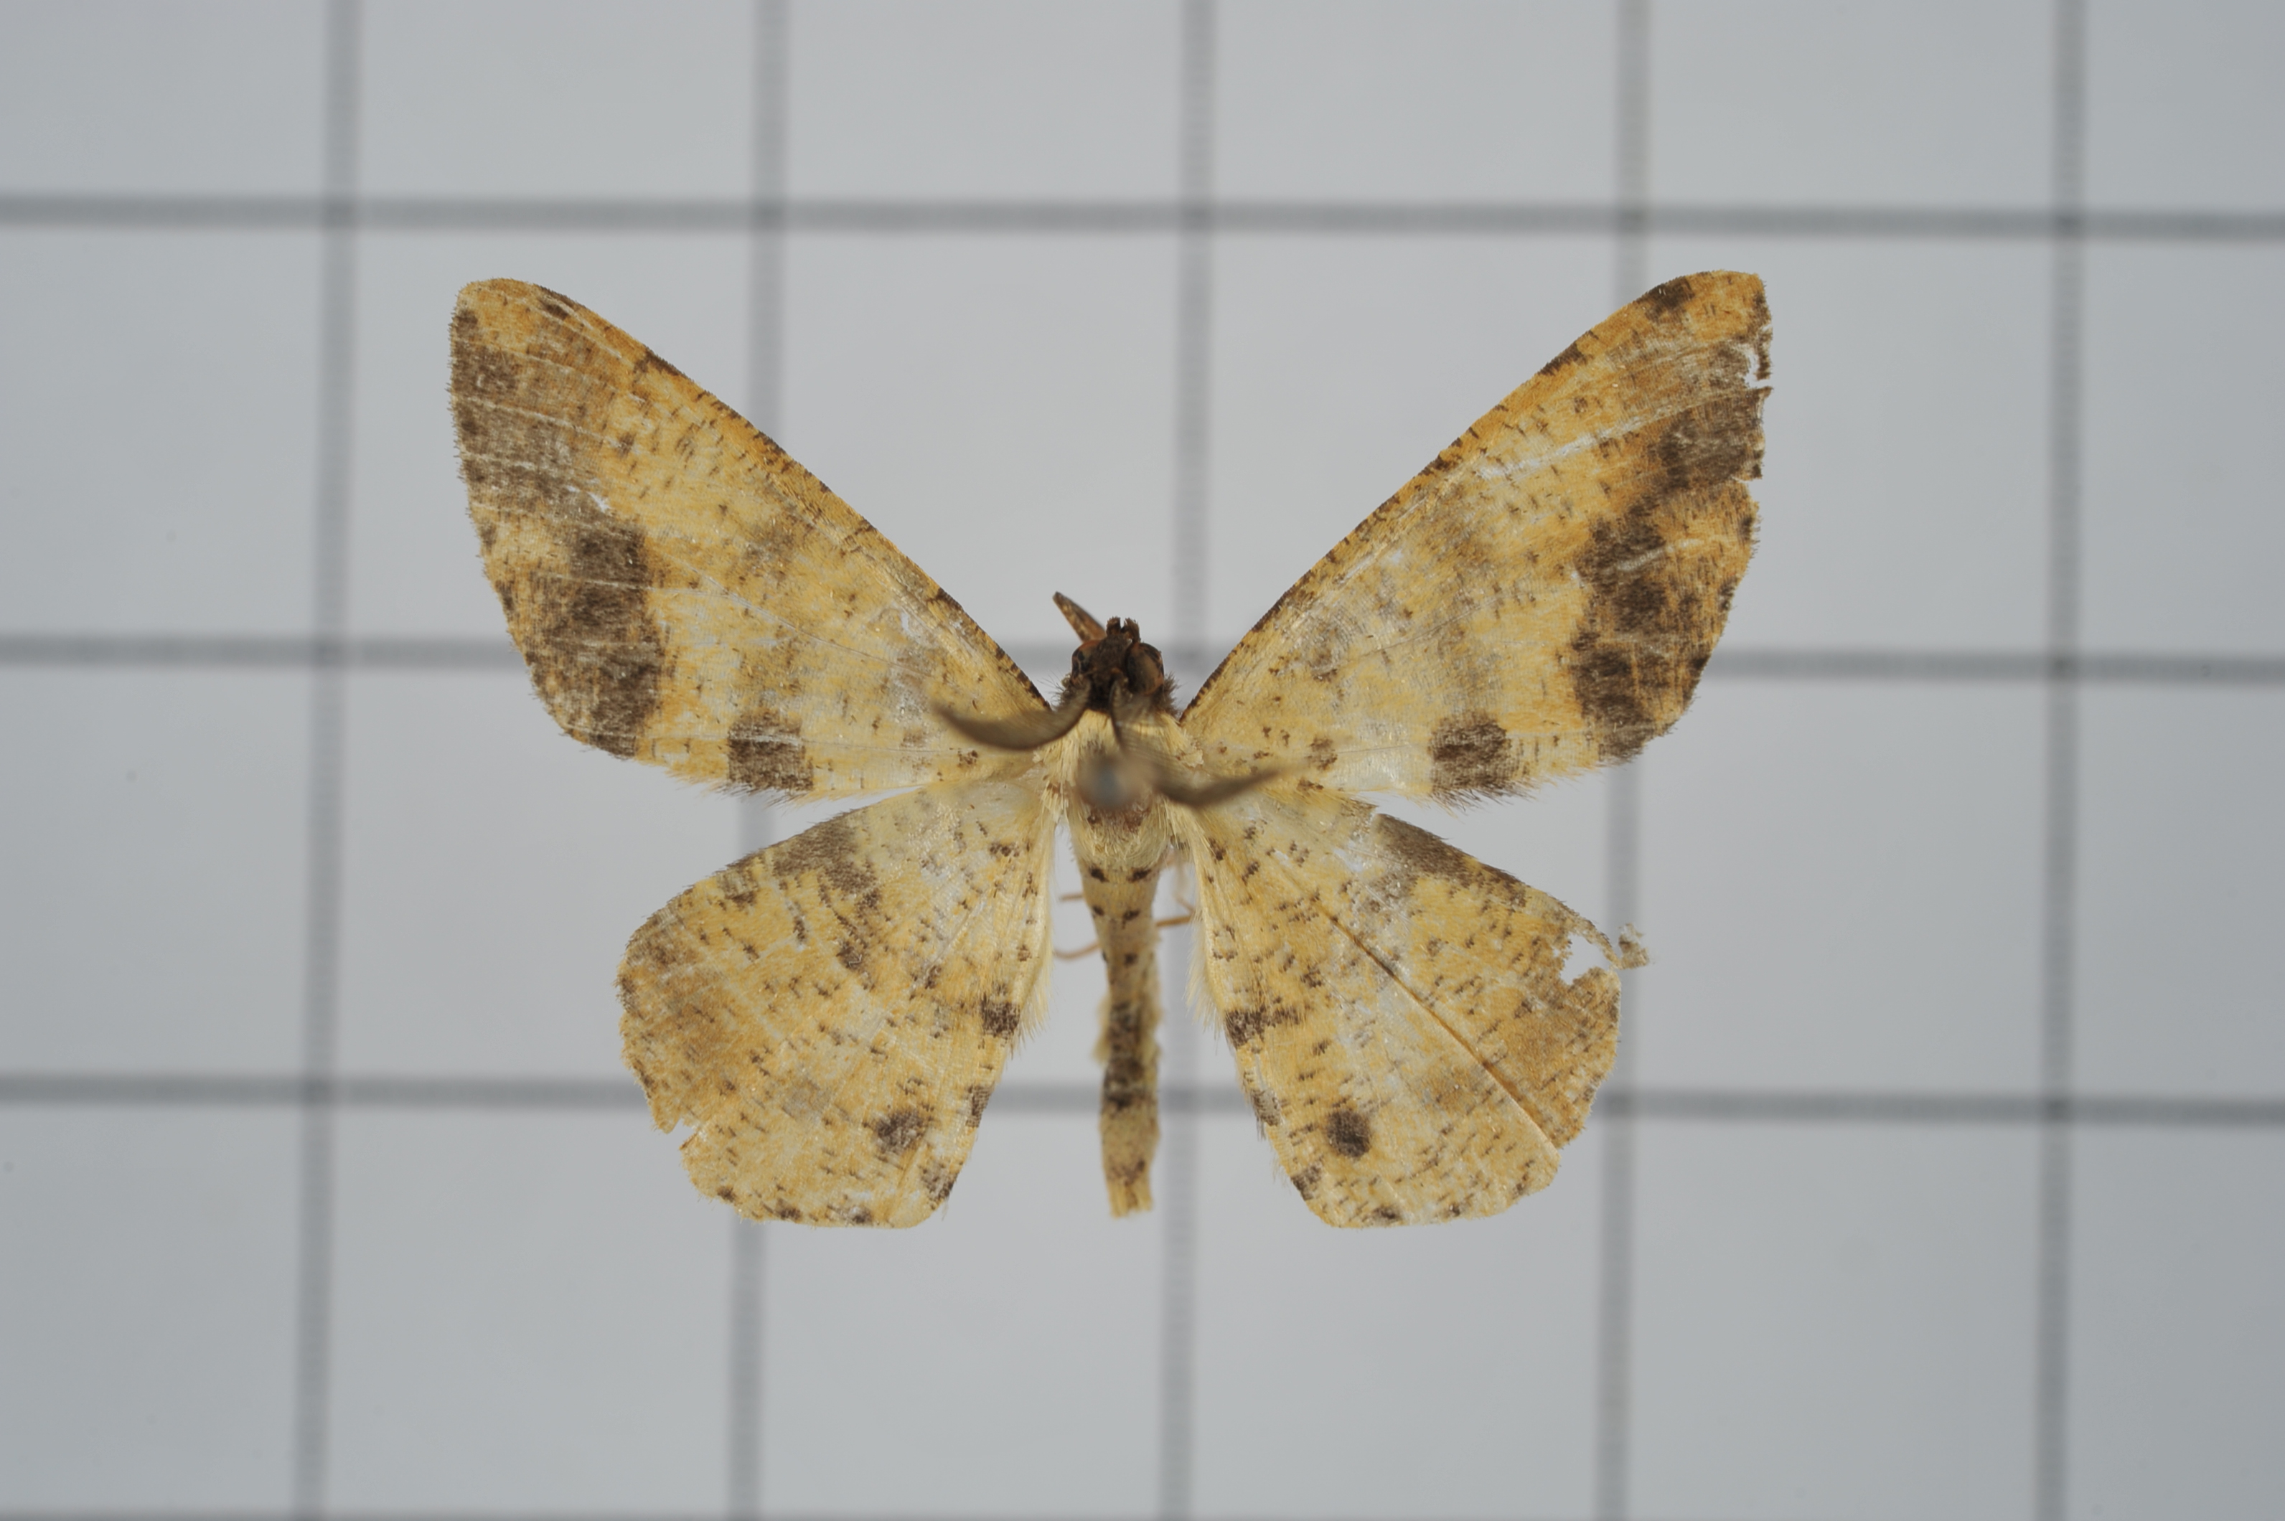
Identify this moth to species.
Lophobates inchoata
